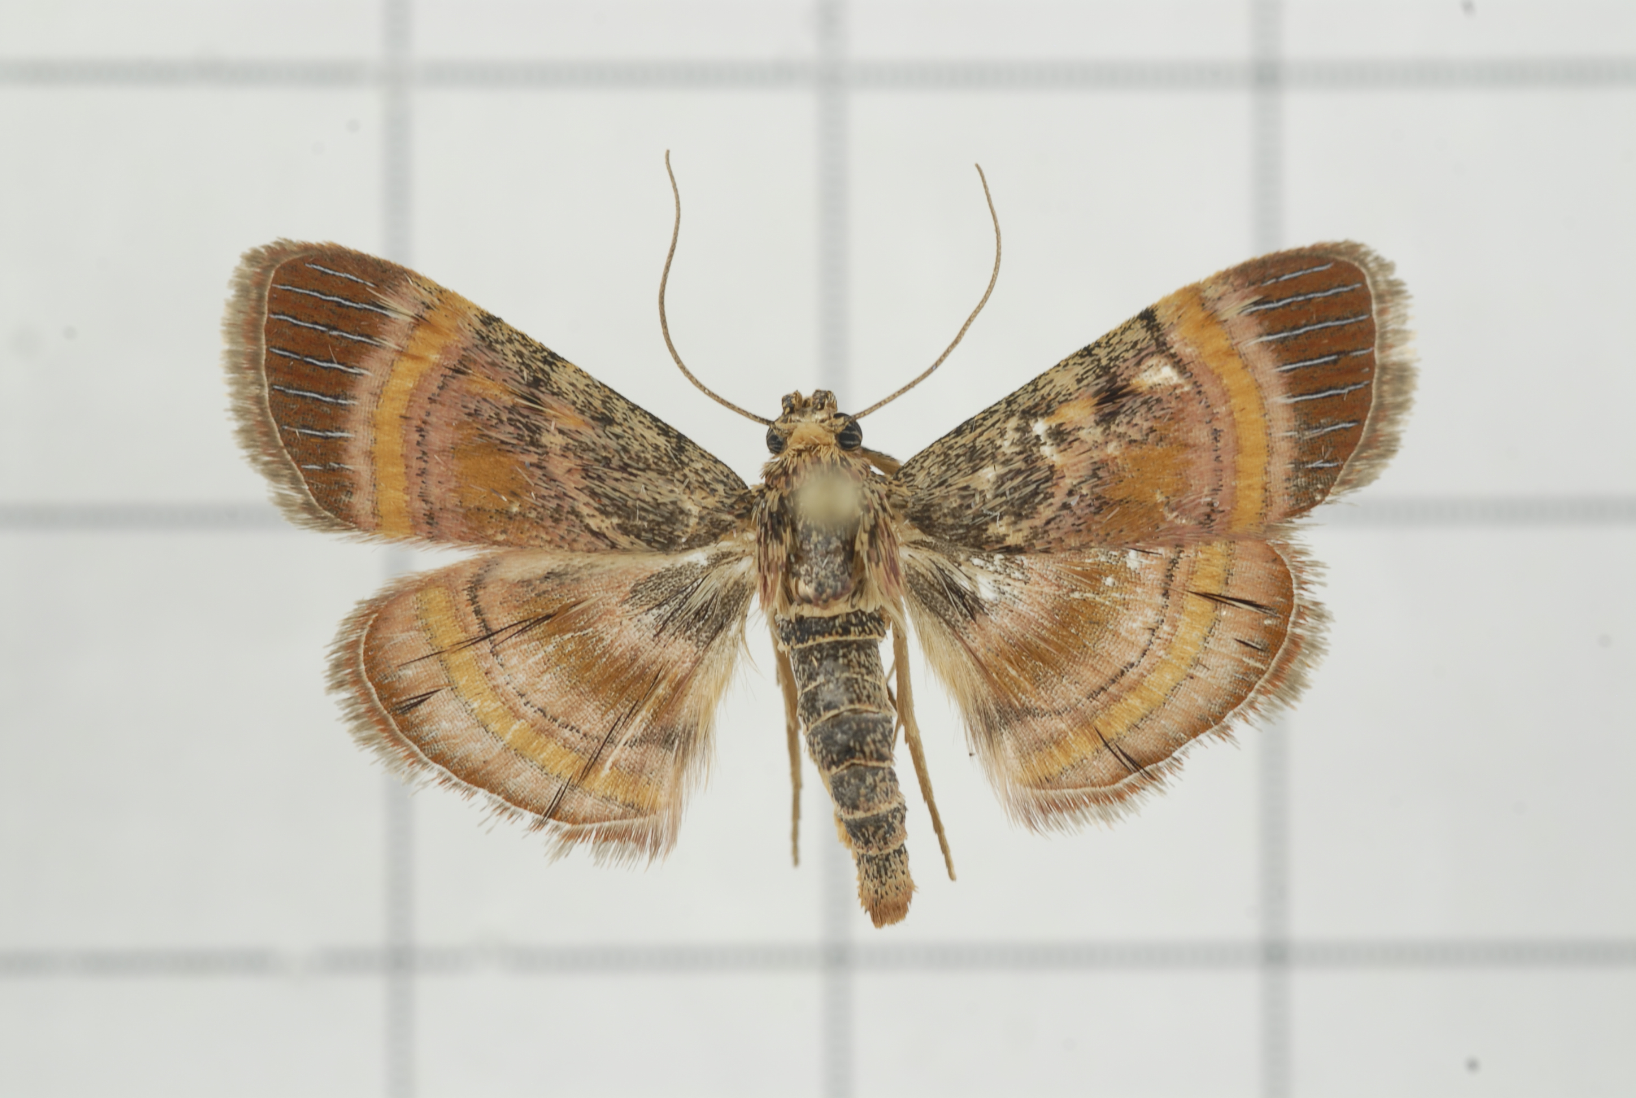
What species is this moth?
Lista haraldusalis
